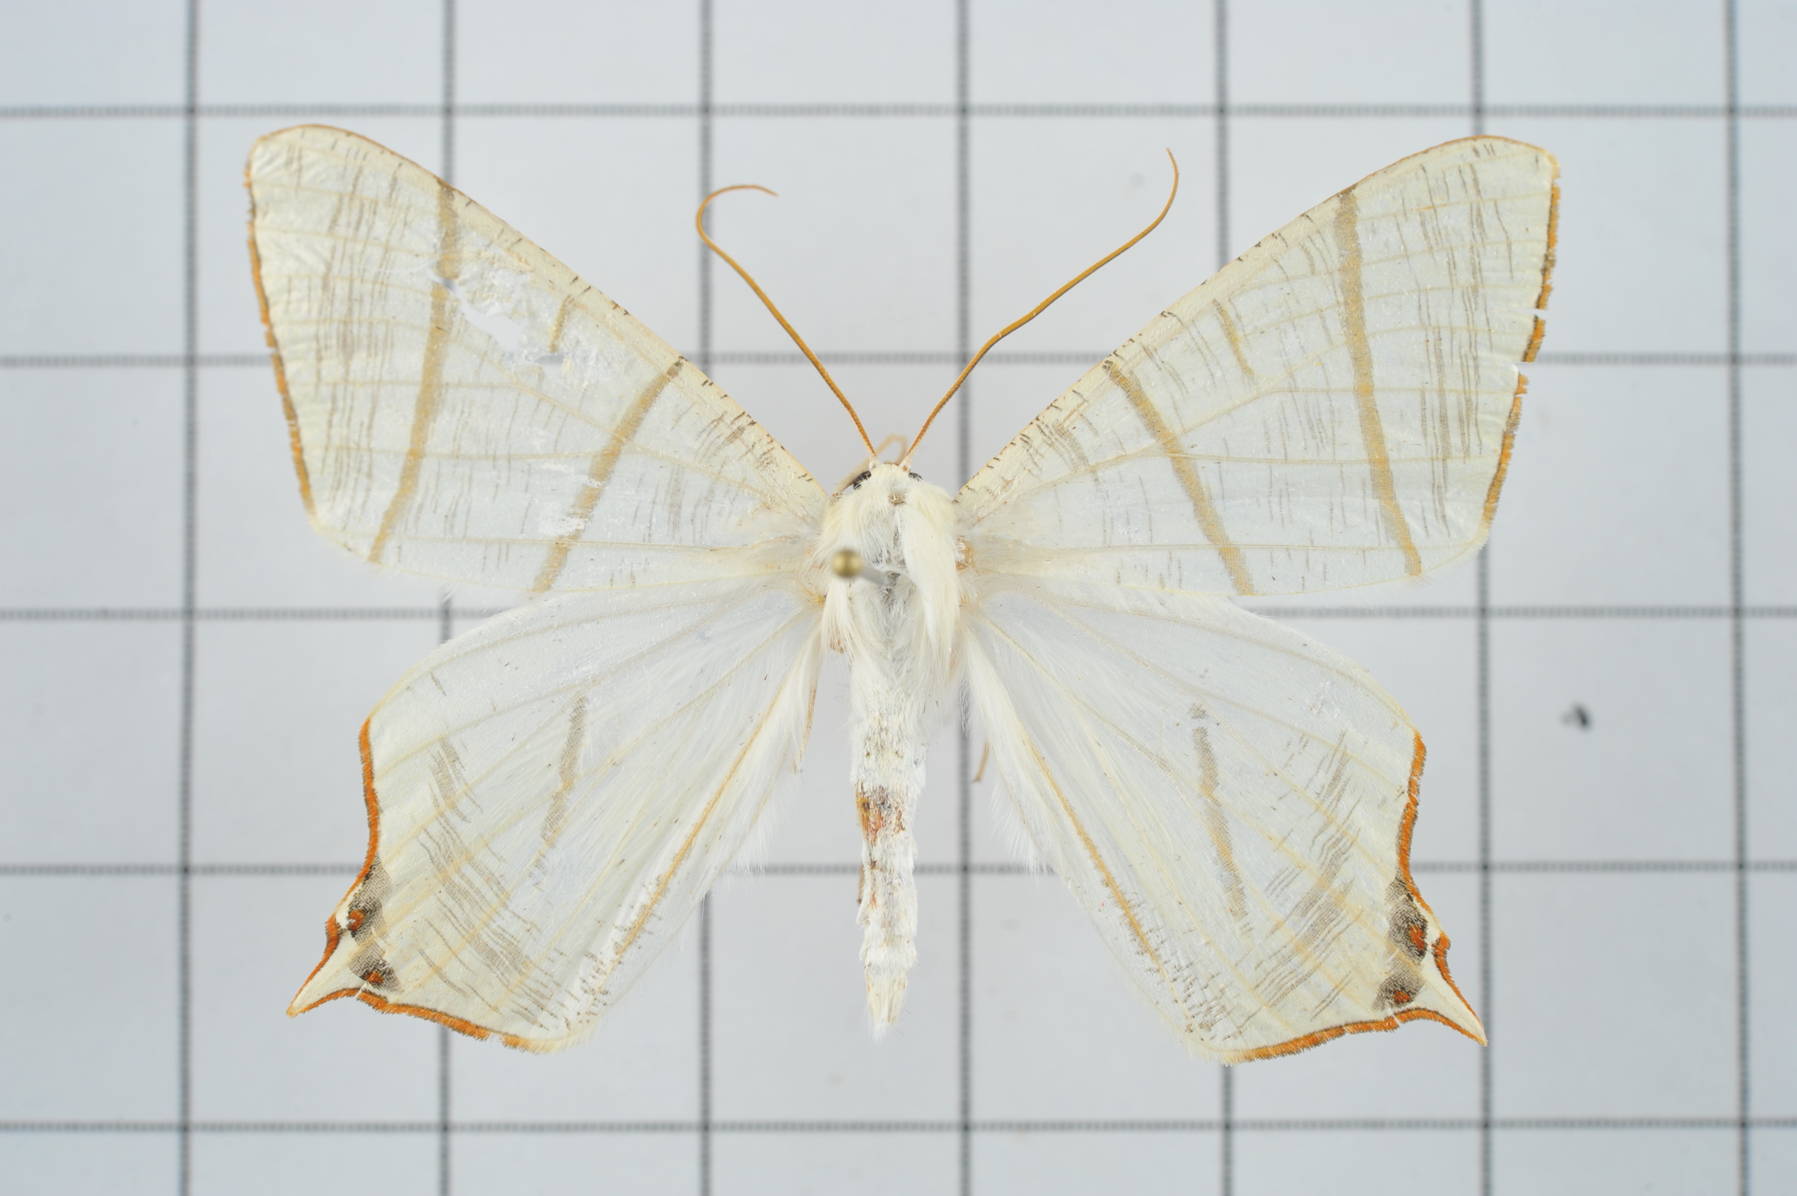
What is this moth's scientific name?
Ourapteryx yerburii virescens
